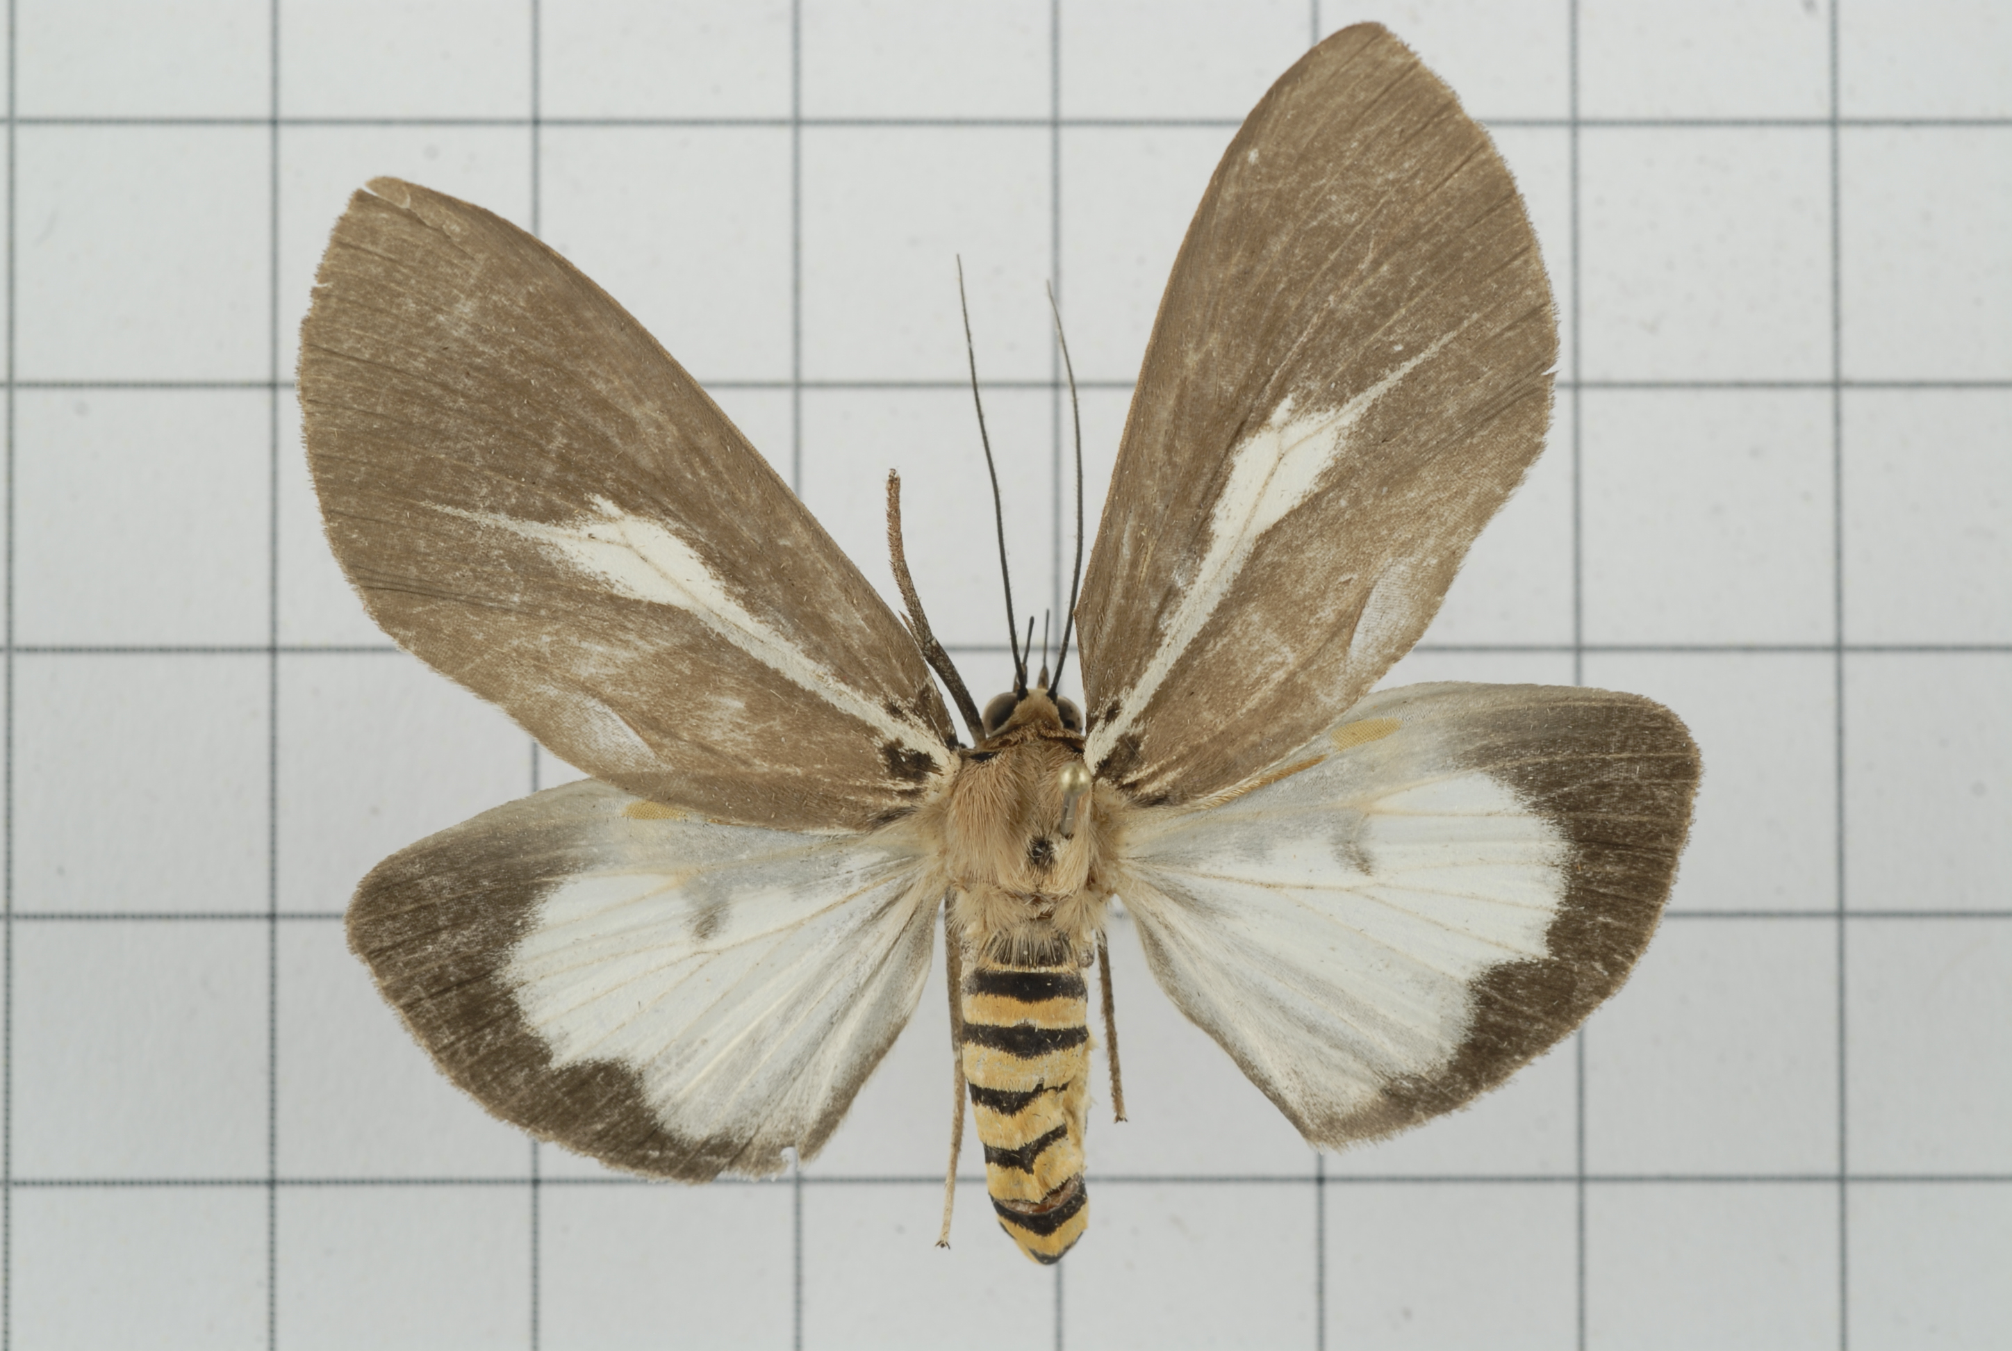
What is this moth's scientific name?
Asota heliconia zebrina
